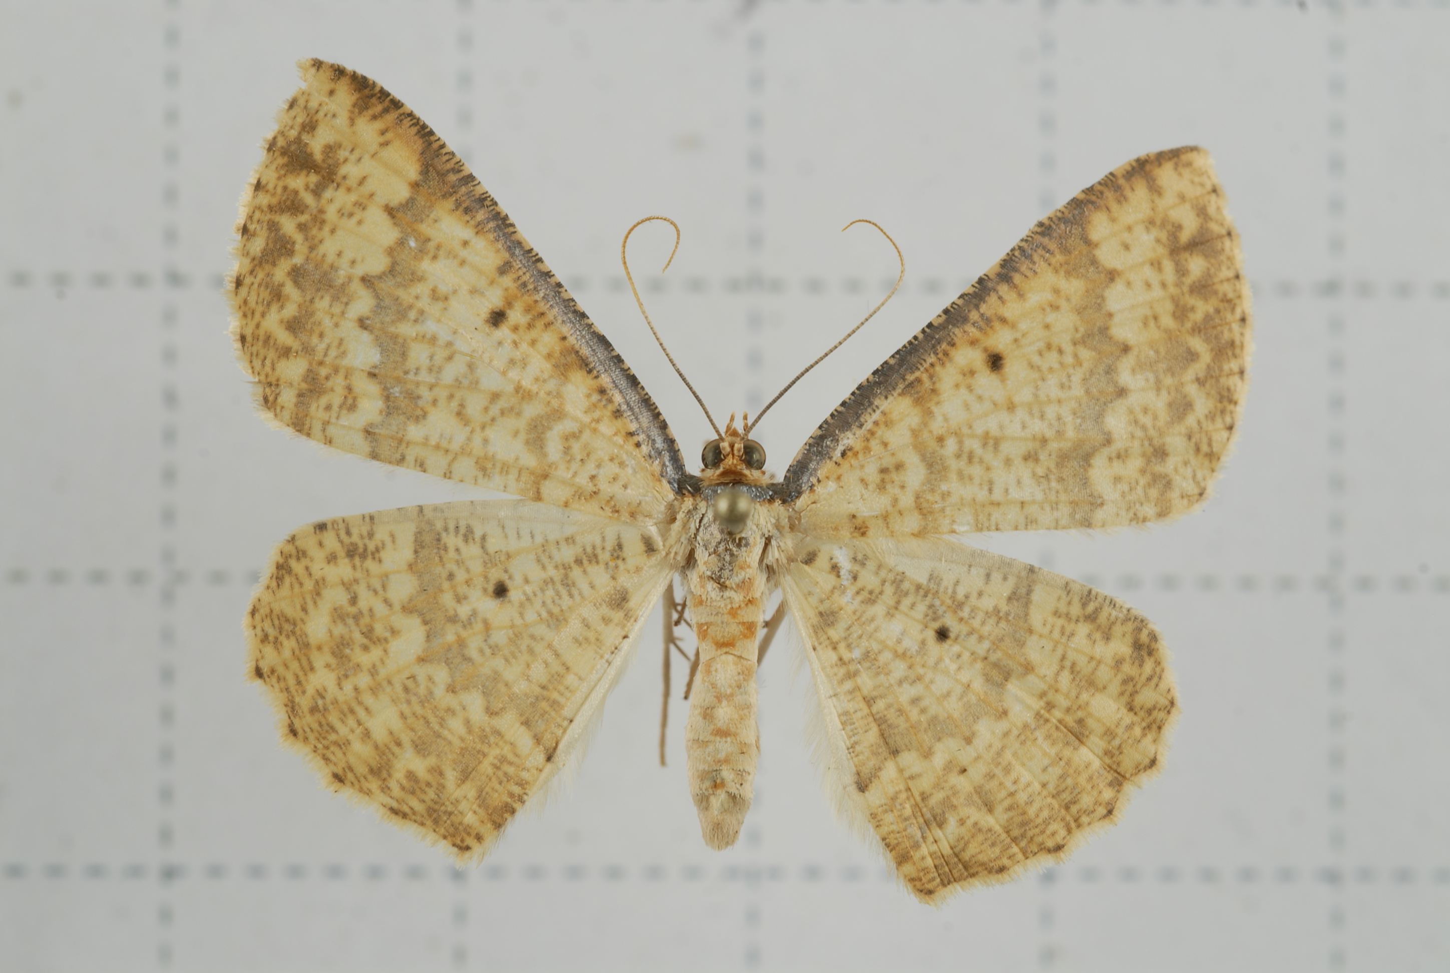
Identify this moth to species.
Synegia estherodes
